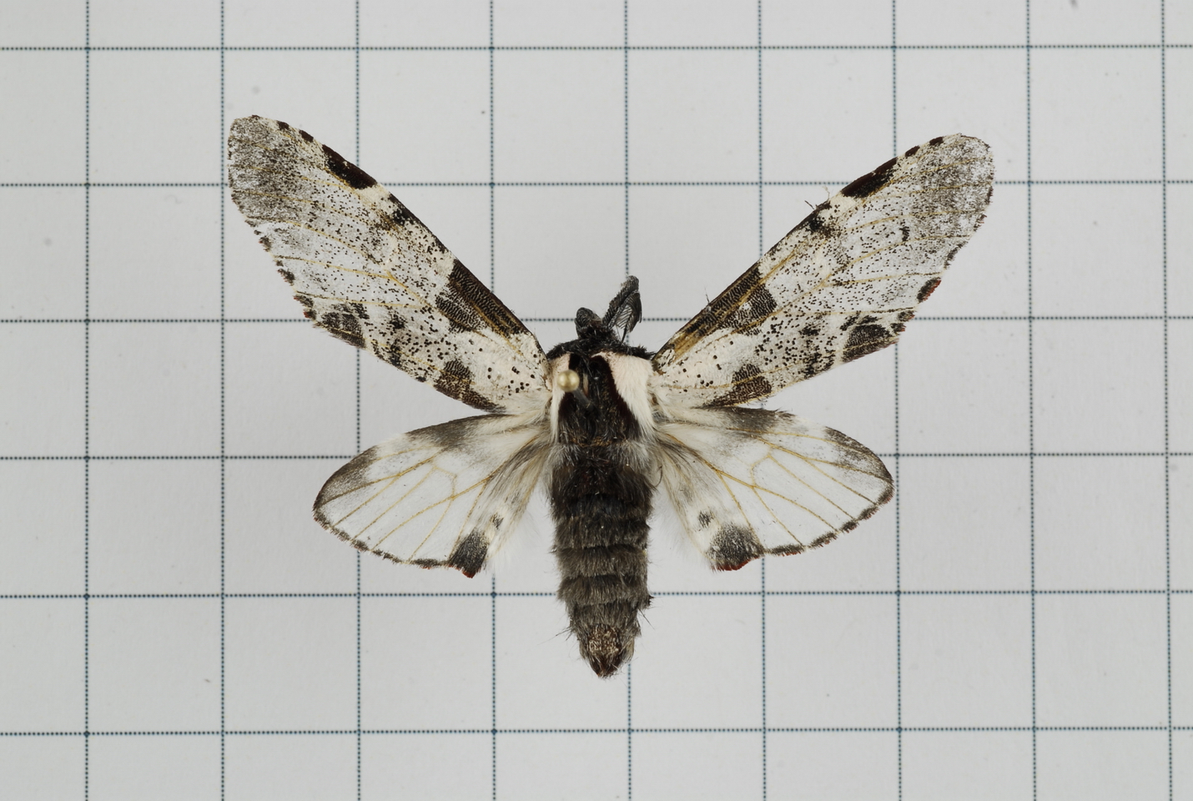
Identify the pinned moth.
Harpyia formosicola
